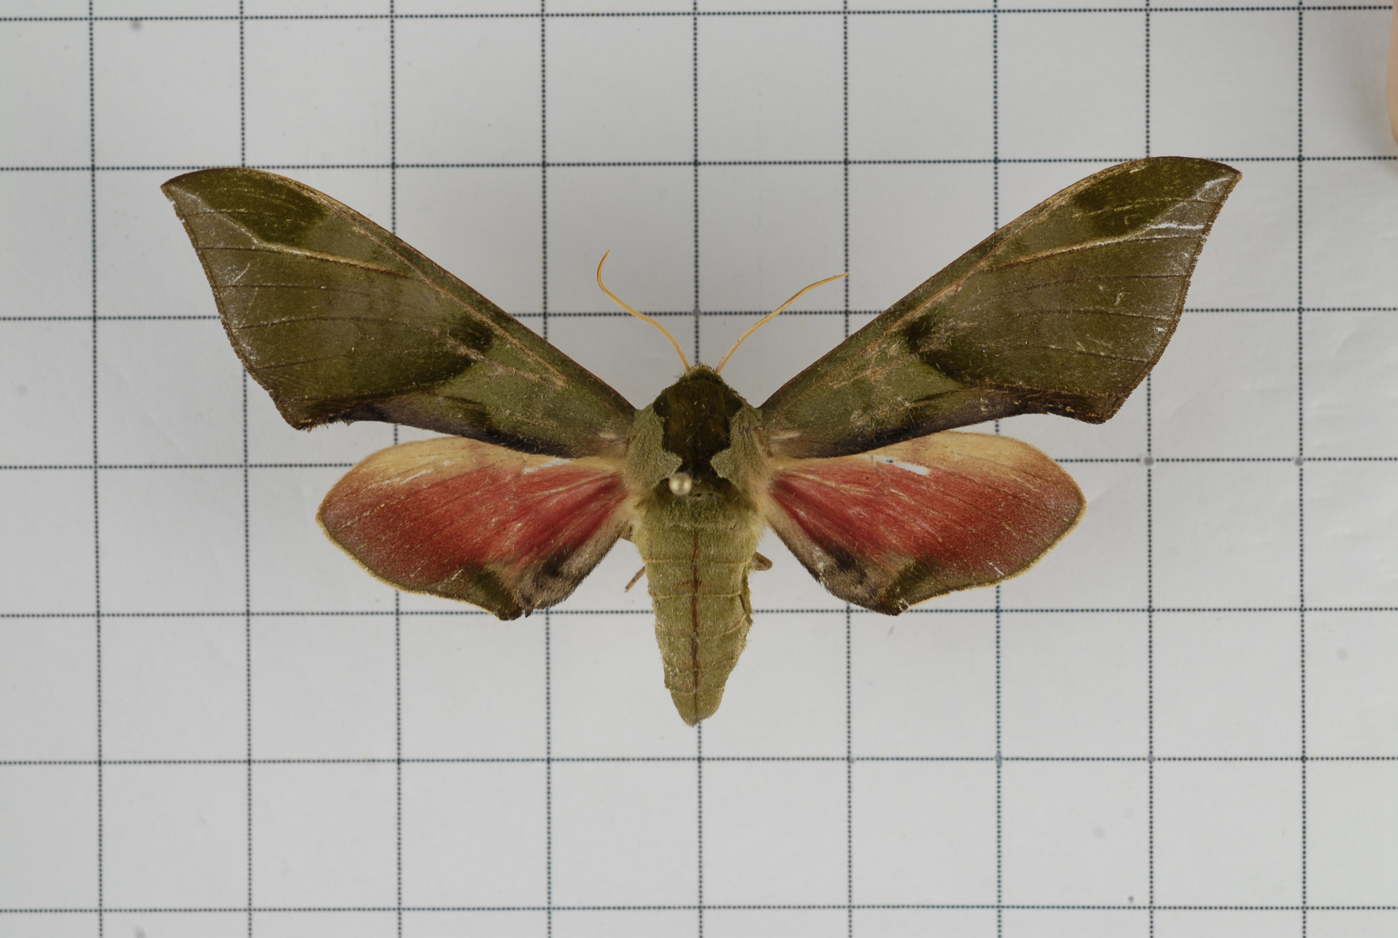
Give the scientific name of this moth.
Callambulyx tatarinovii formosana
